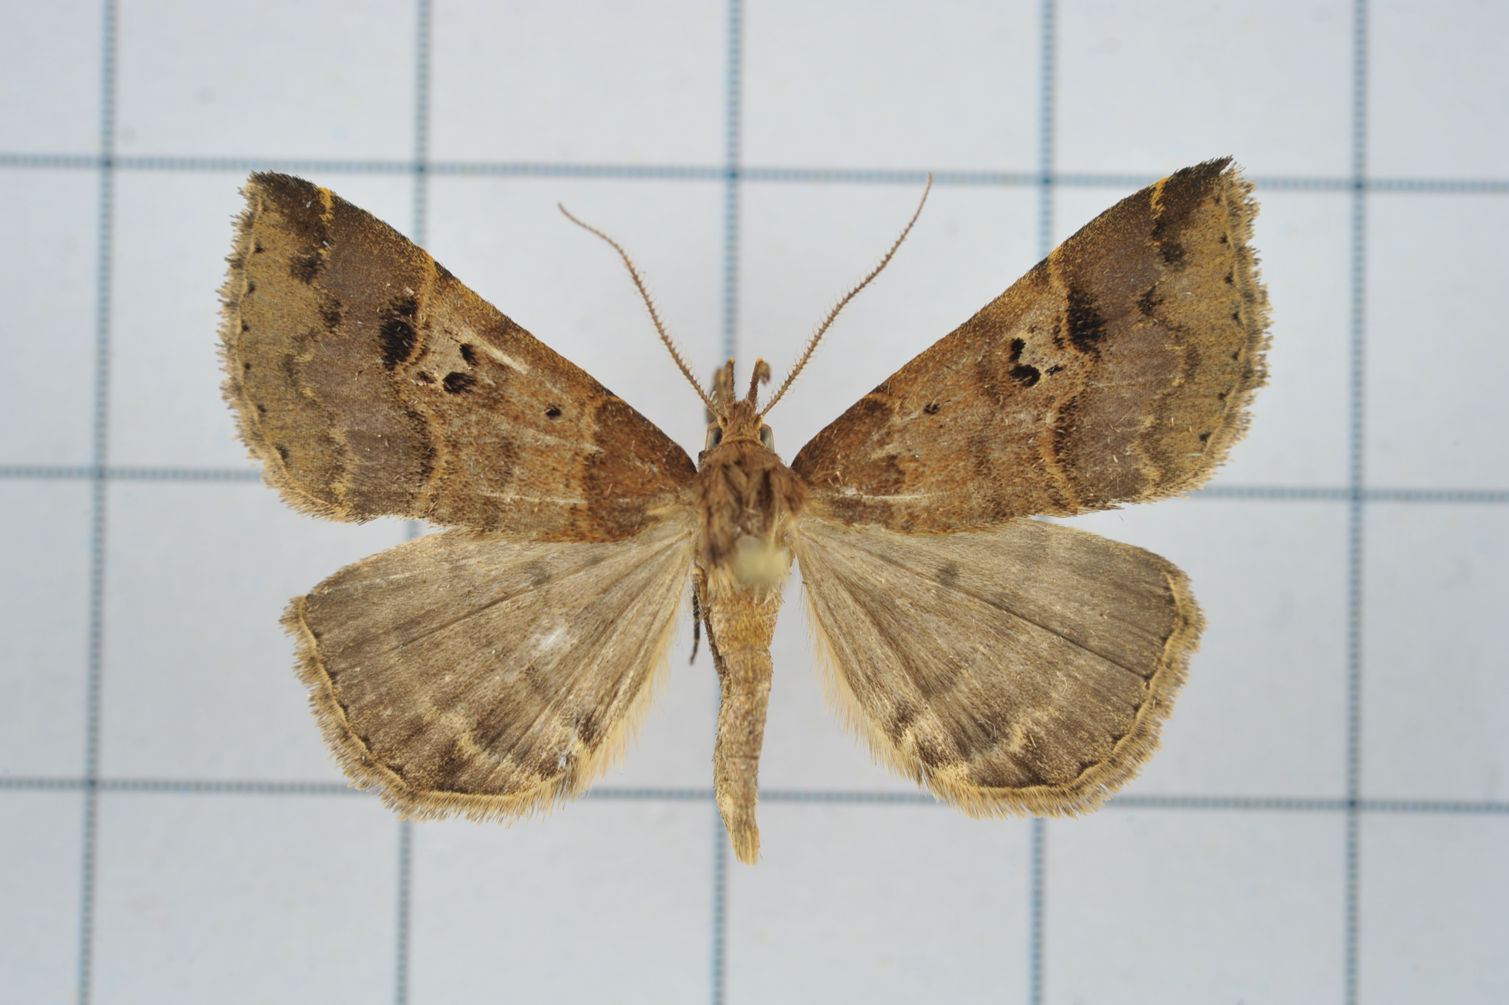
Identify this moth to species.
Bertula hadenalis
